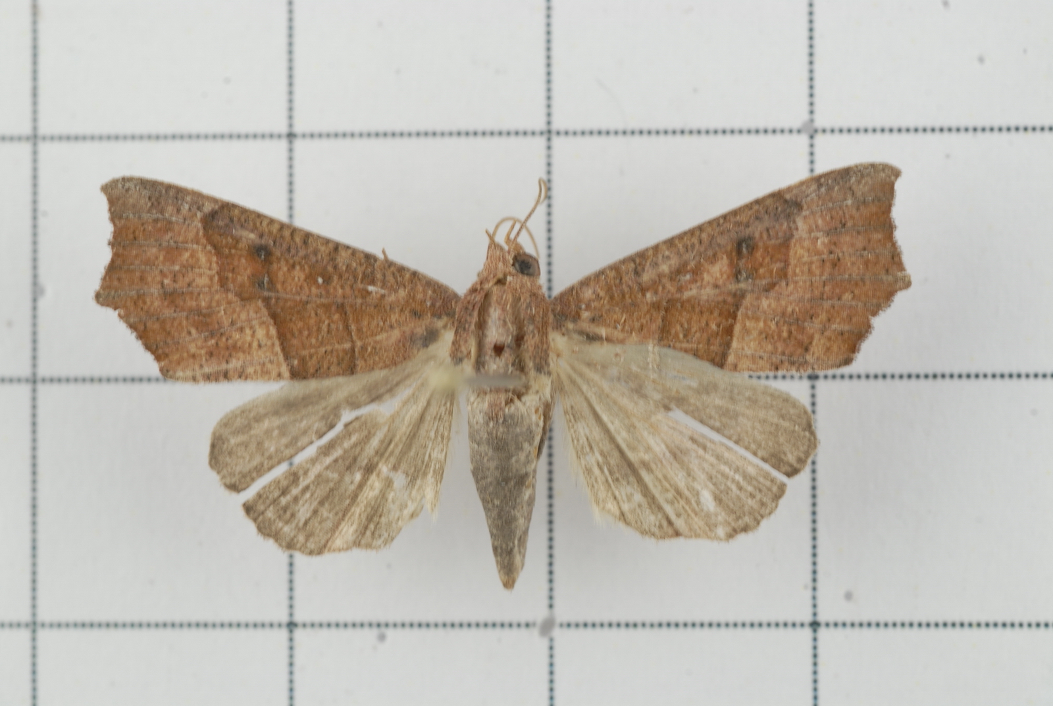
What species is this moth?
Gonitis mesogona
